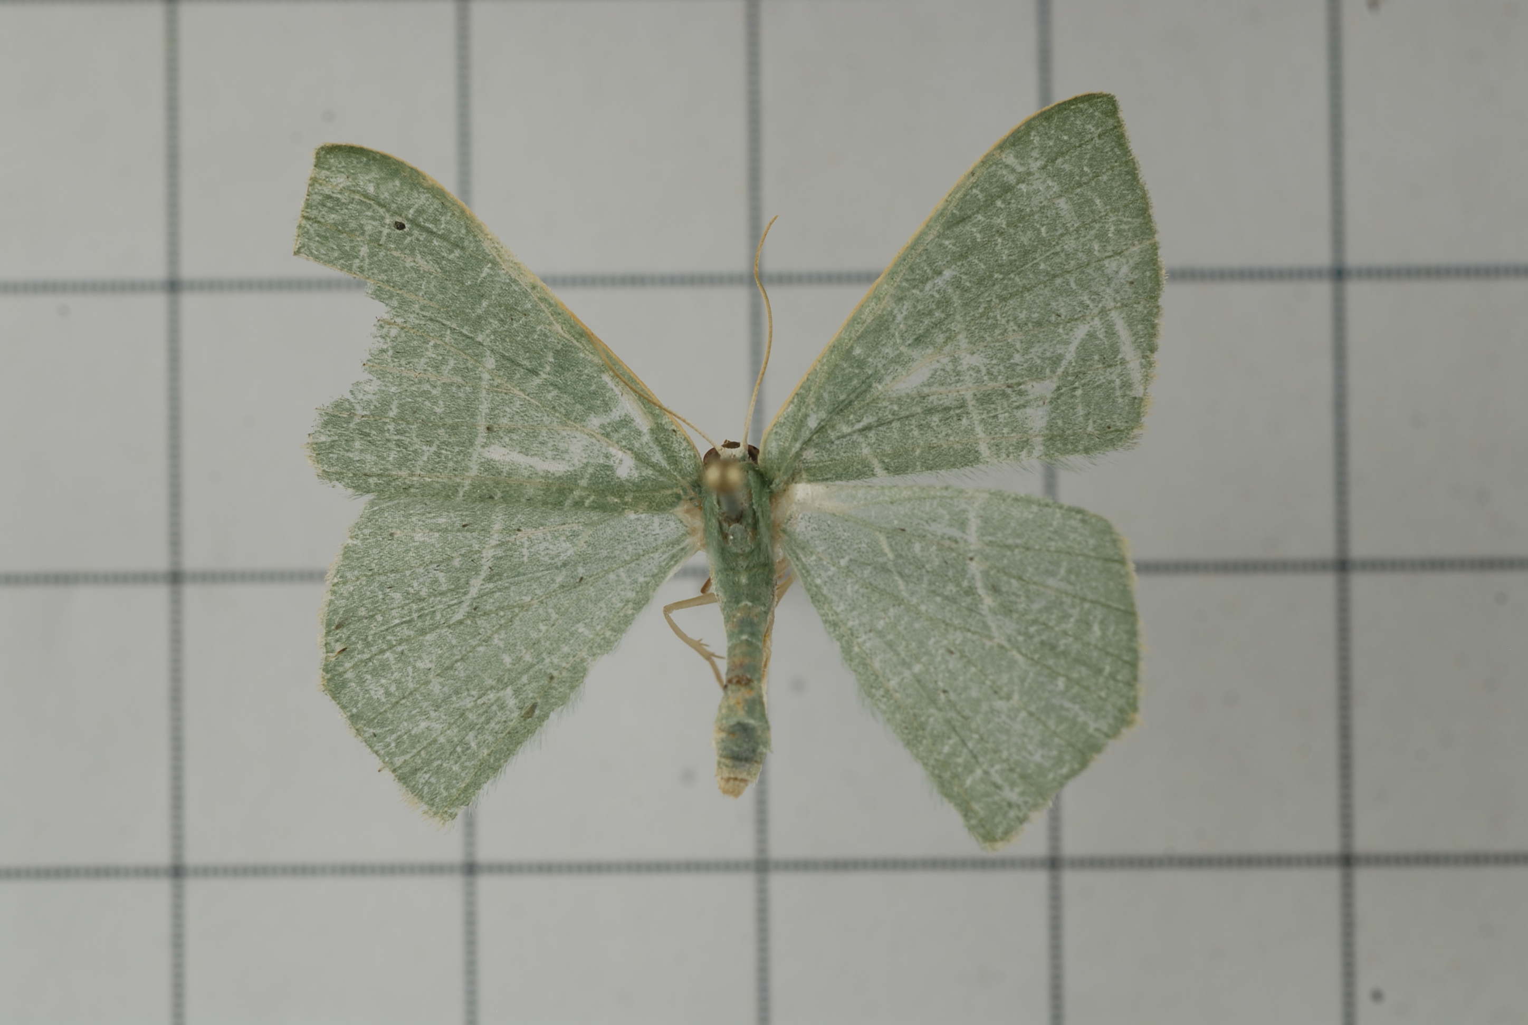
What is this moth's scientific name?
Thalassodes intaminata
